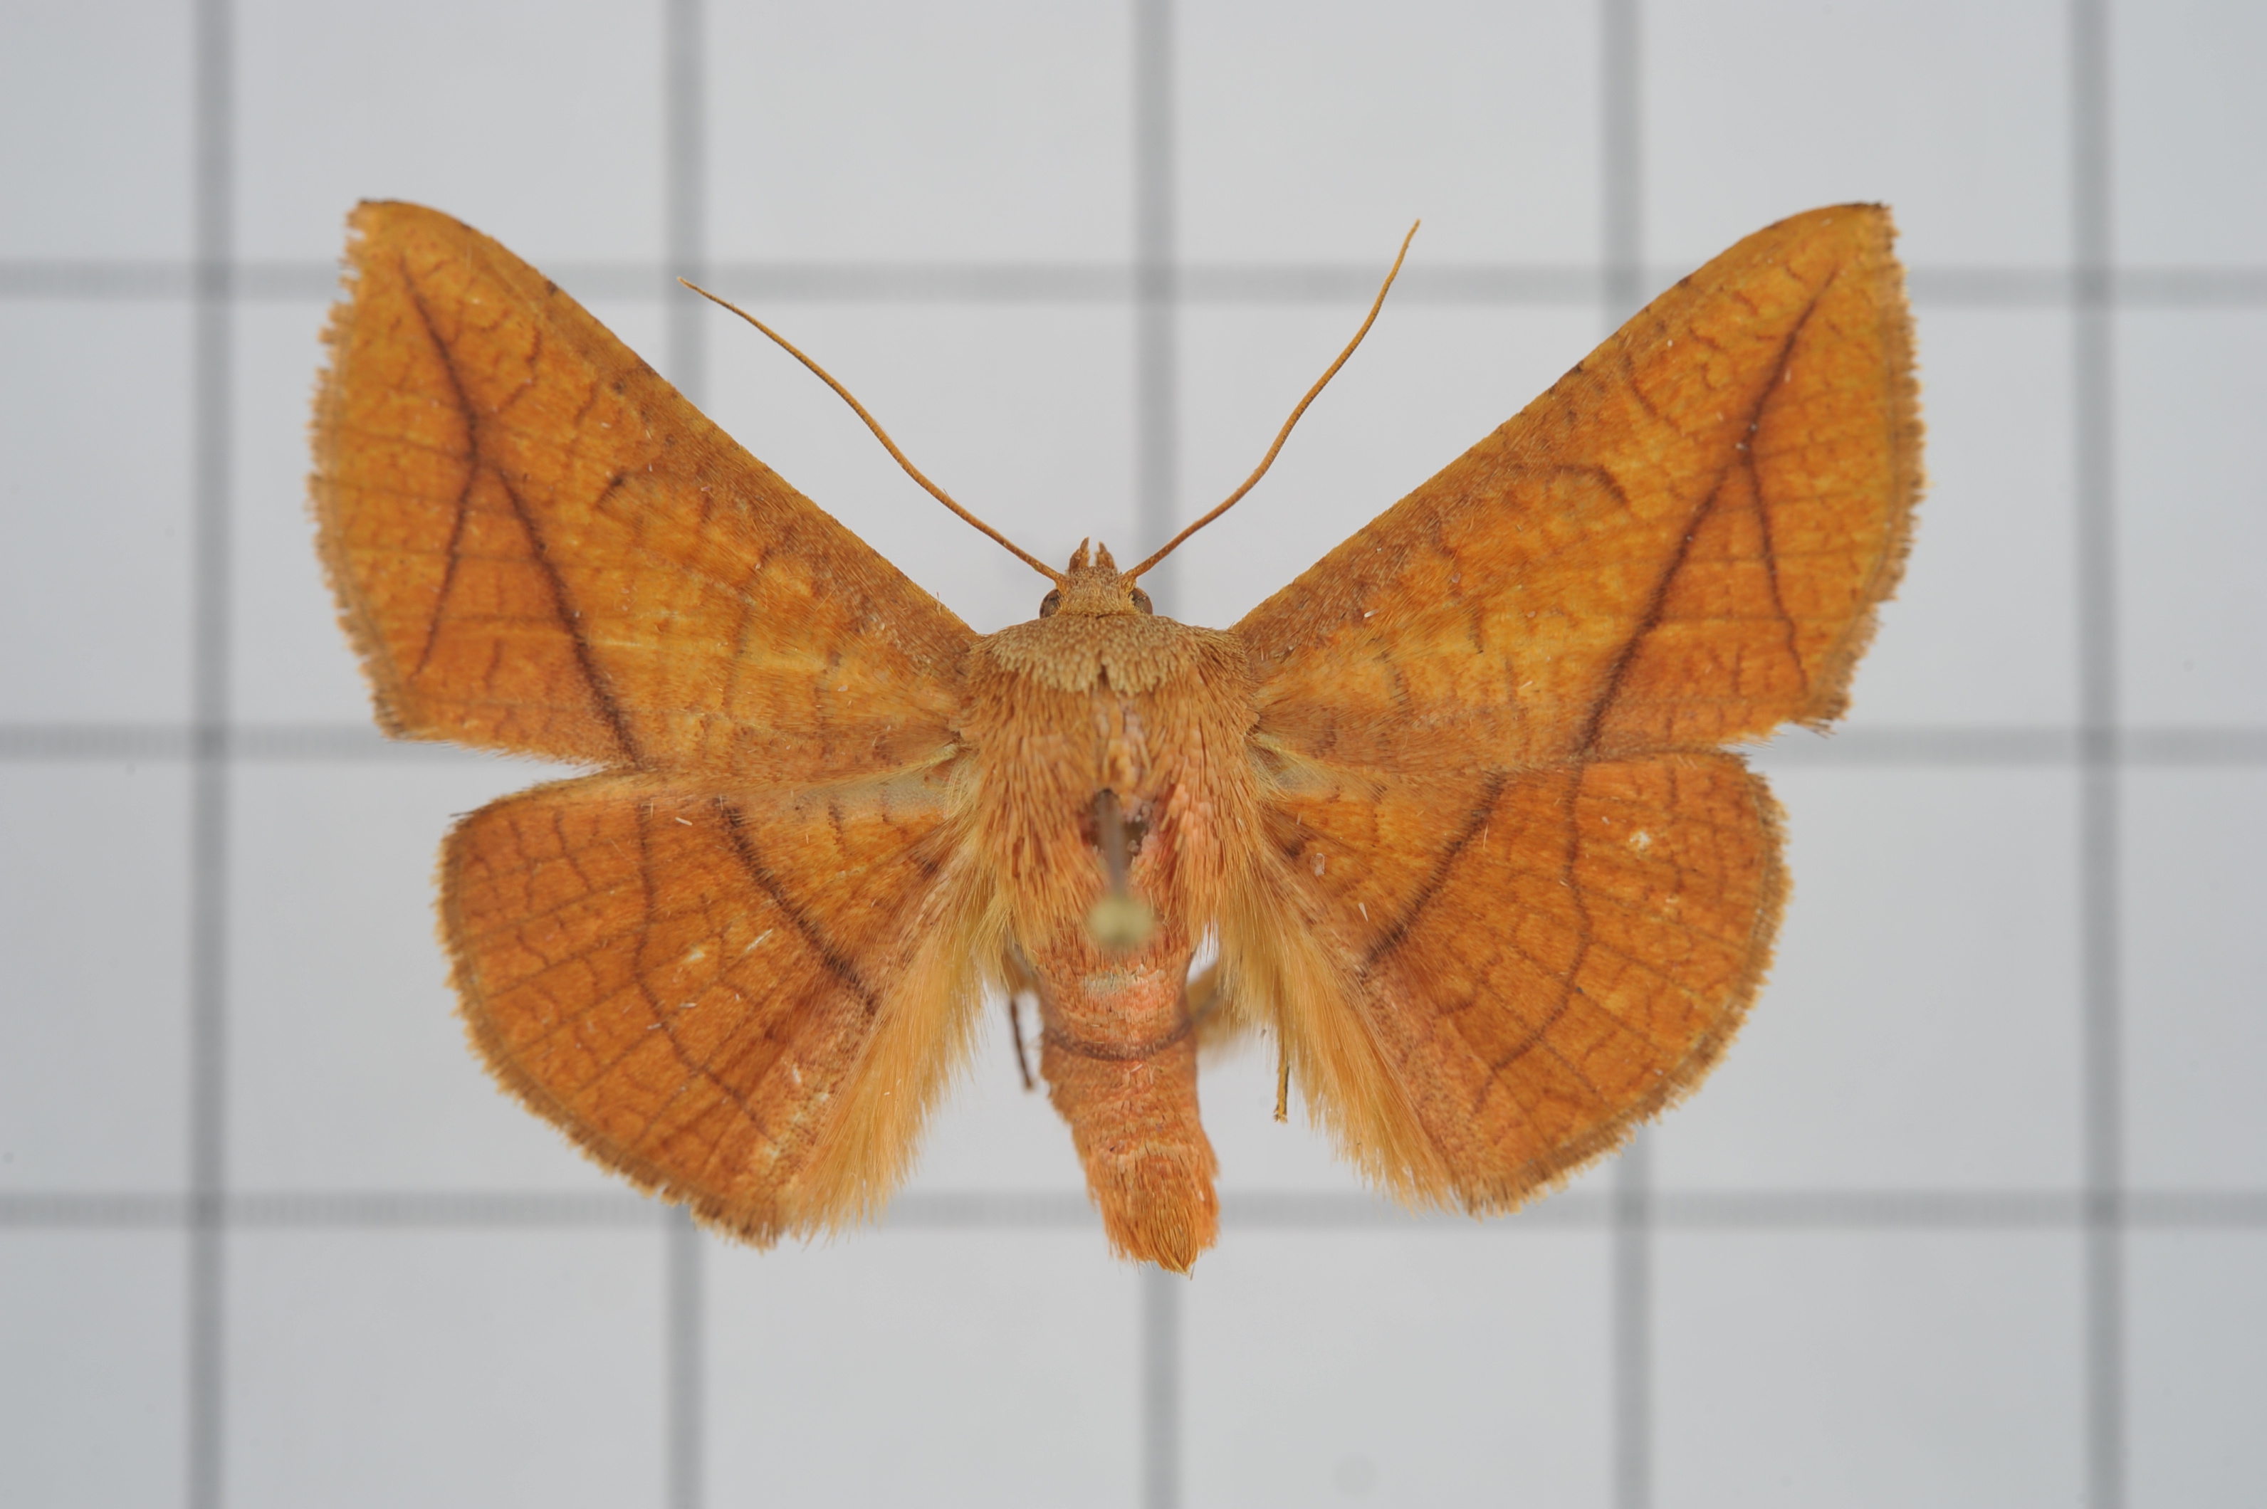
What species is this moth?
Sonagara strigipennis
